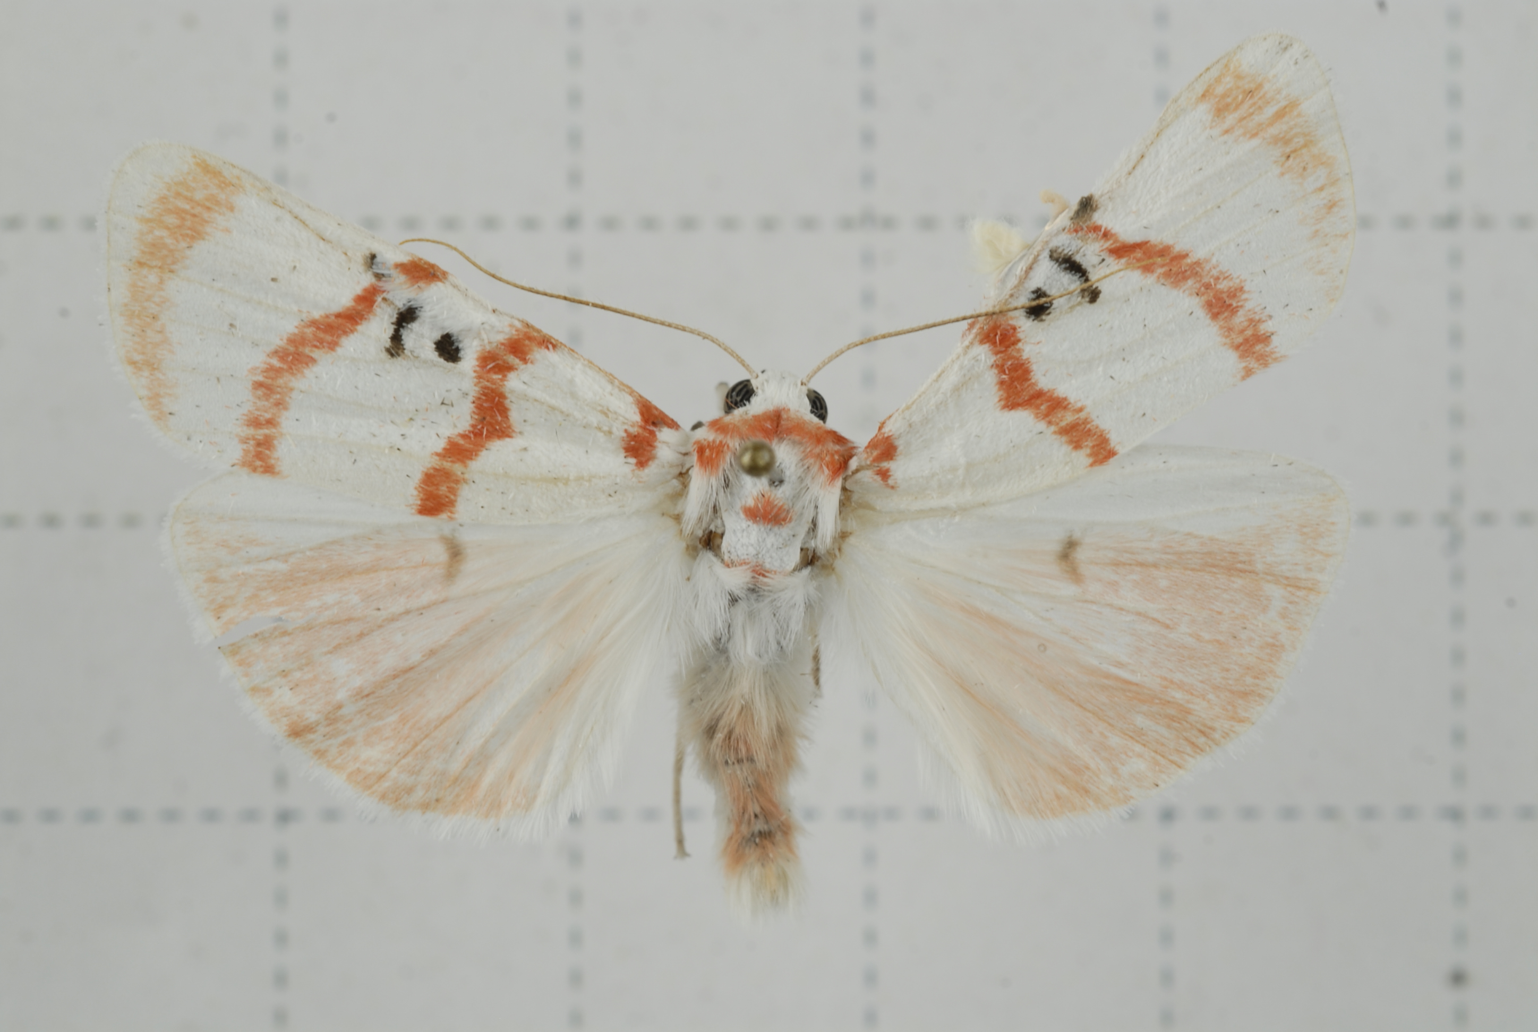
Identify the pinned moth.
Cyana subalba
